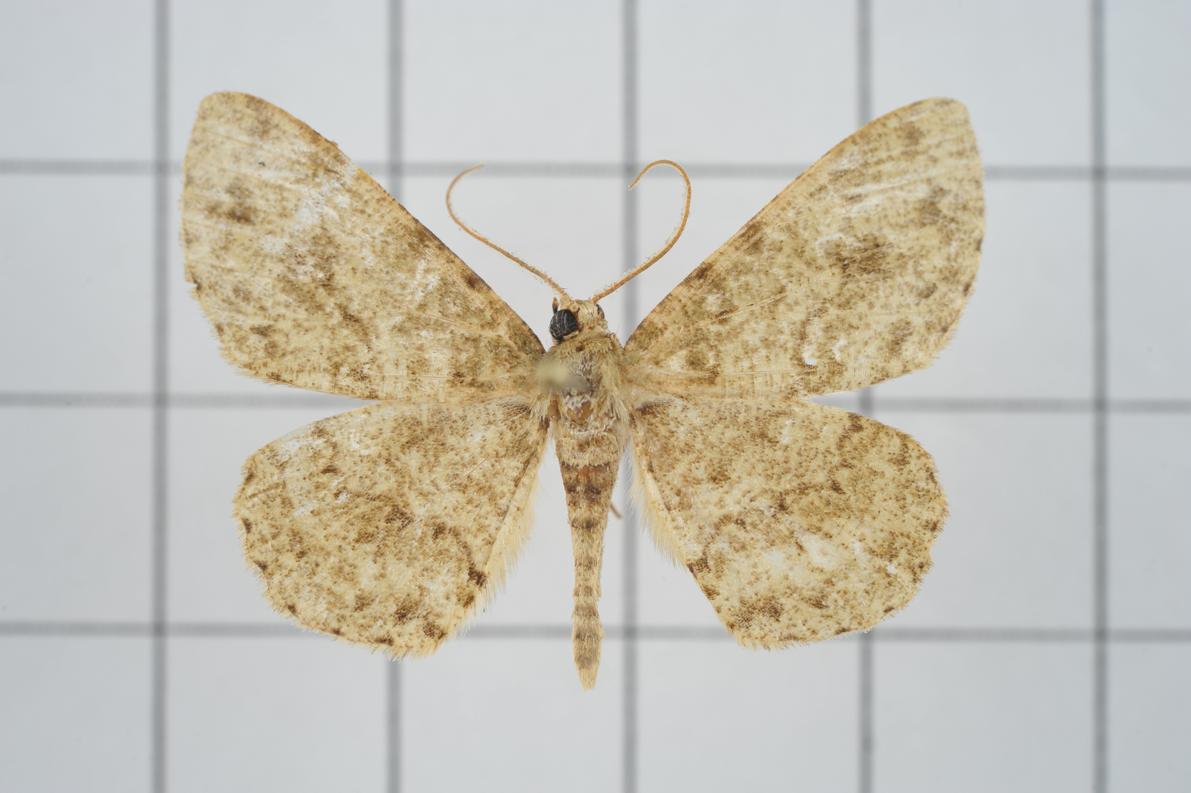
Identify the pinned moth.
Ectropis excellens
